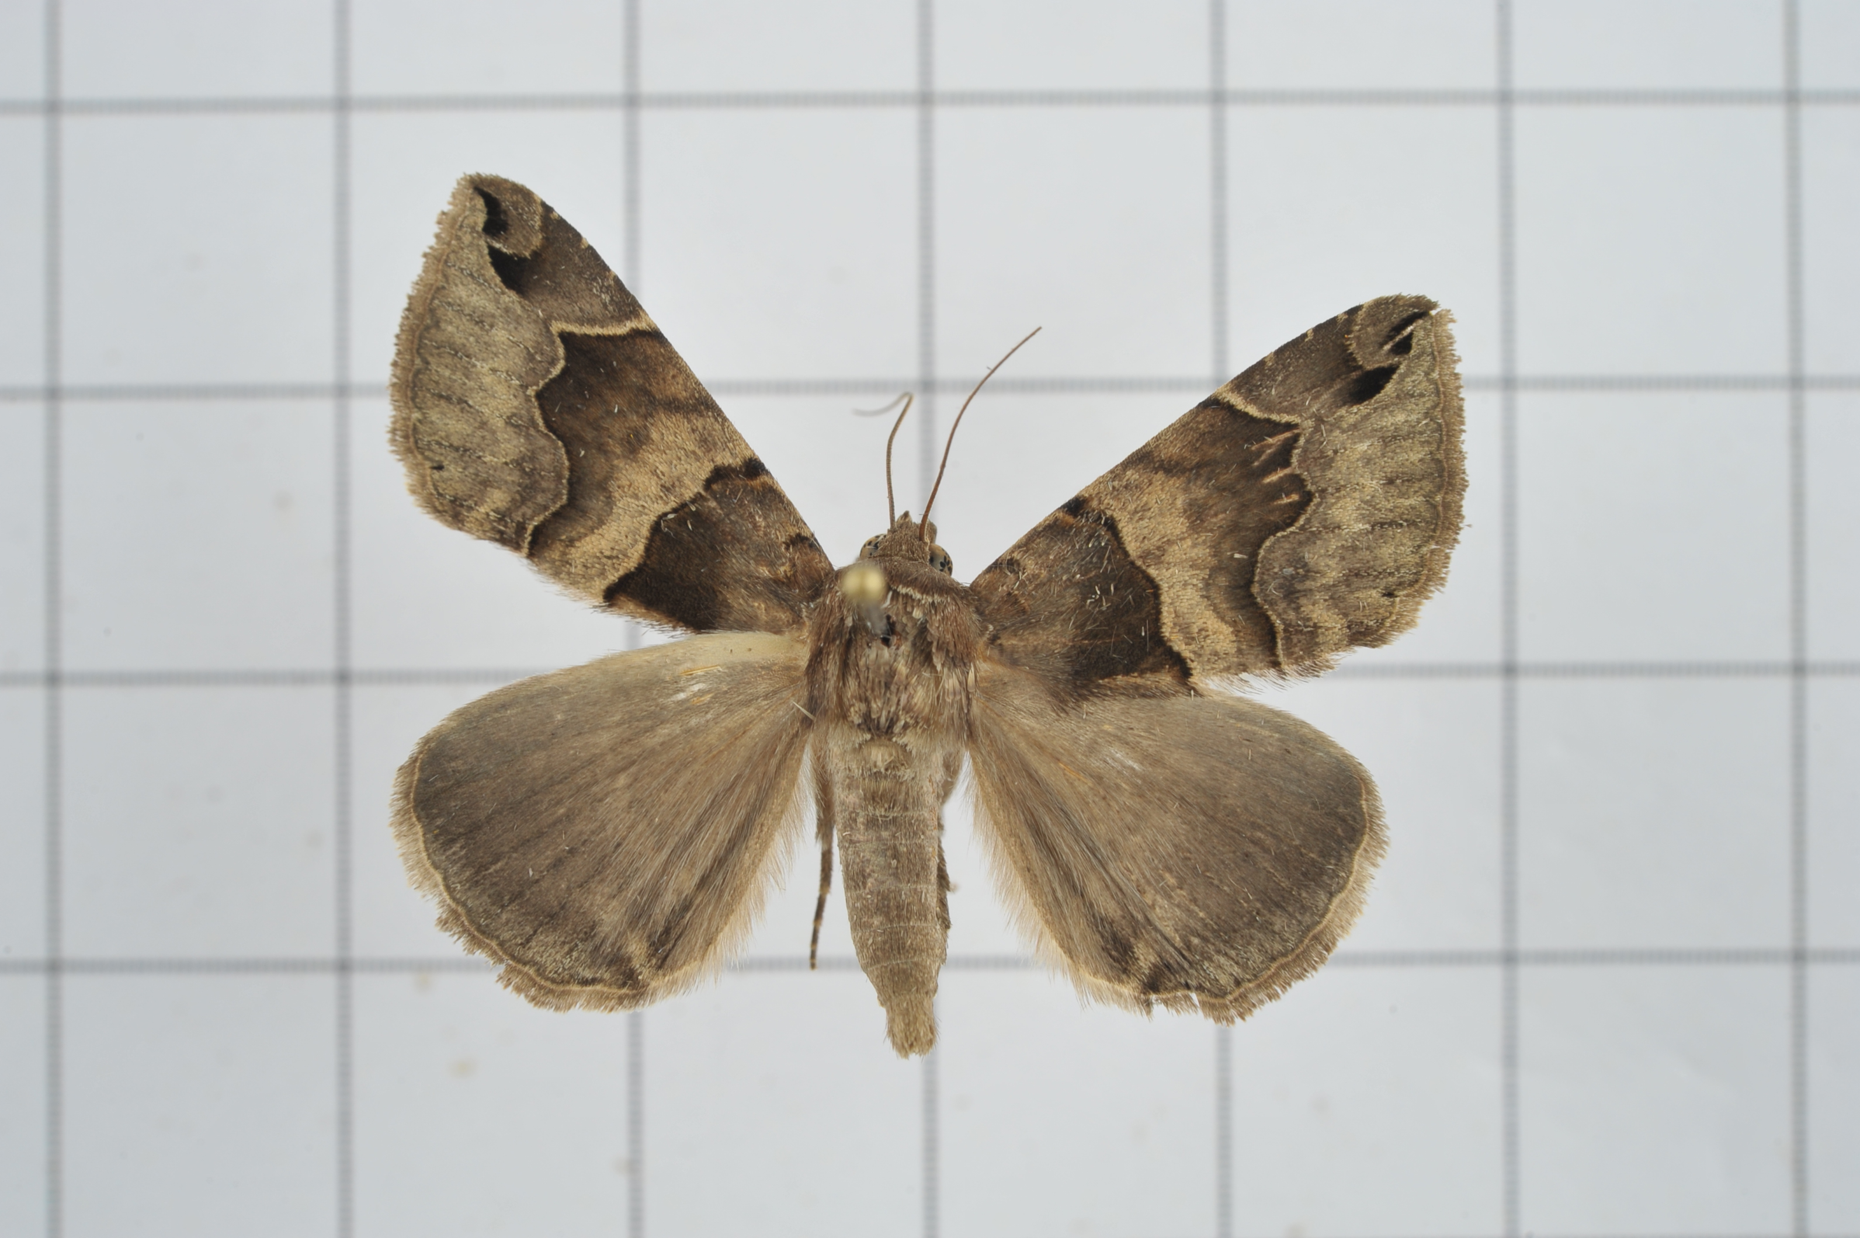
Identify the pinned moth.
Bastilla simillima
